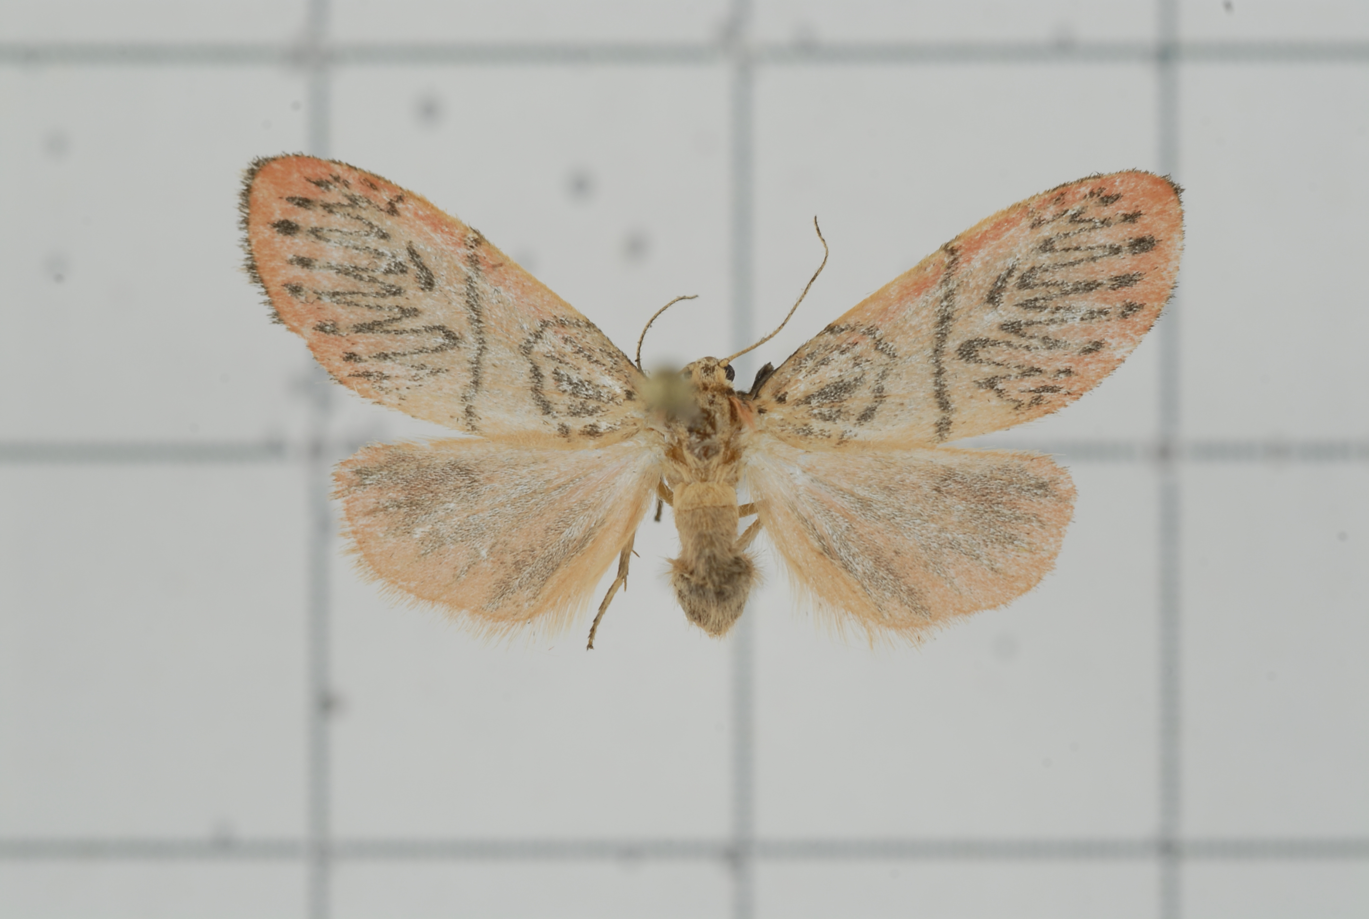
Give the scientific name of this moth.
Sesapa koshunica
